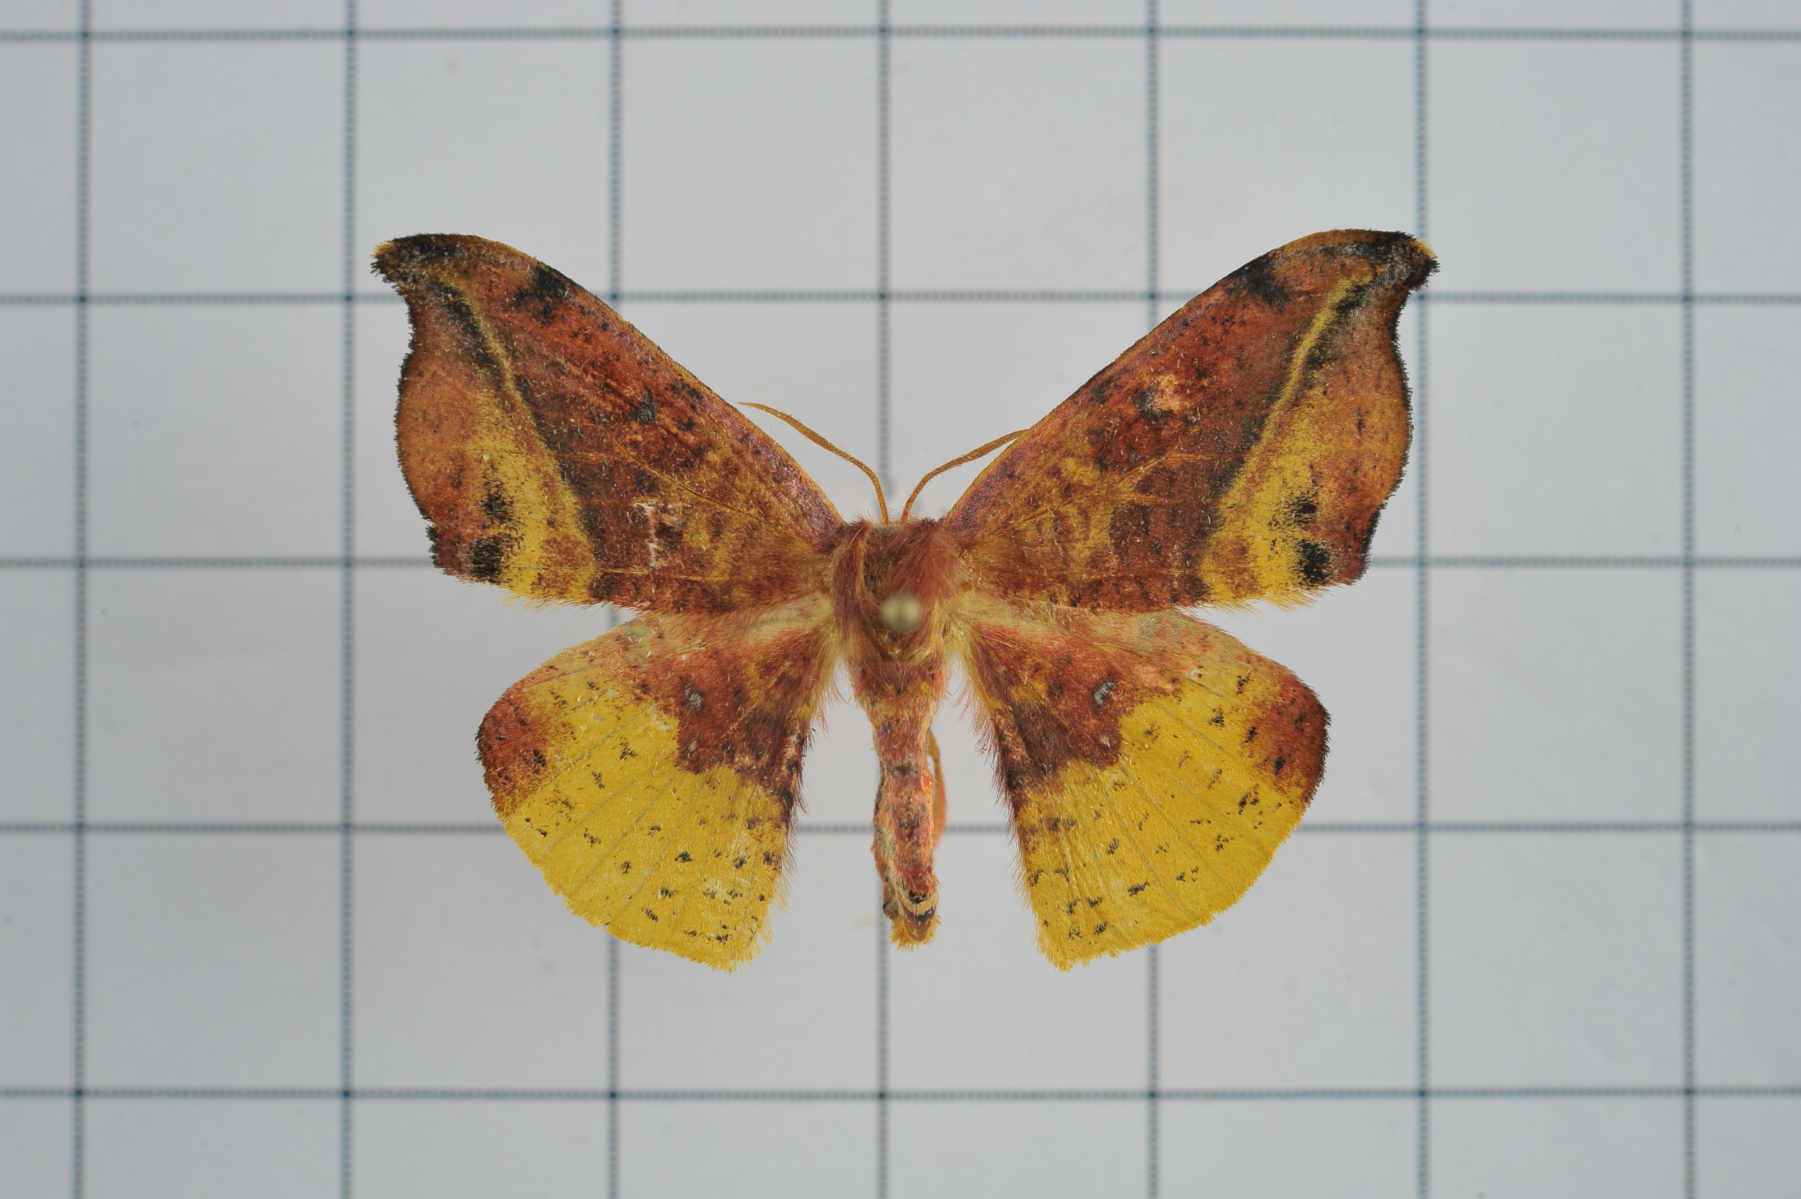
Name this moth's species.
Oreta loochooana loochooana
